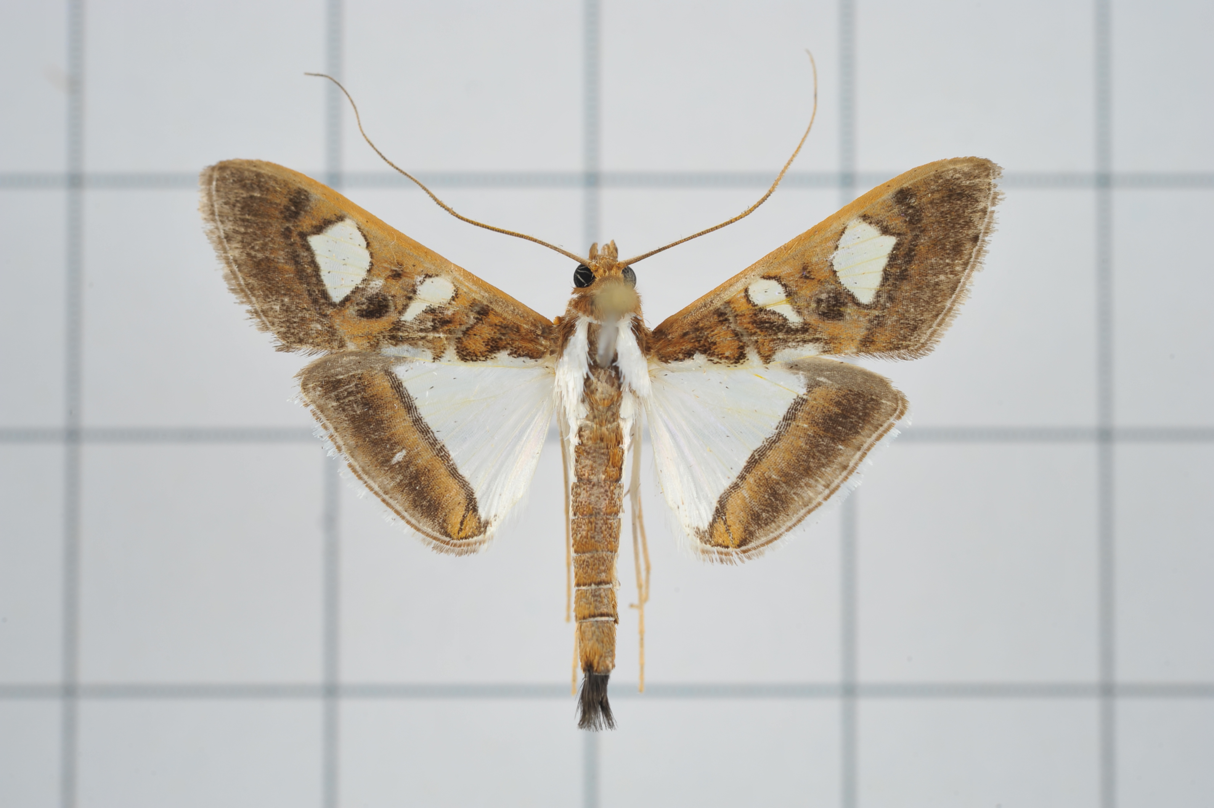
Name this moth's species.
Glyphodes bivitralis
